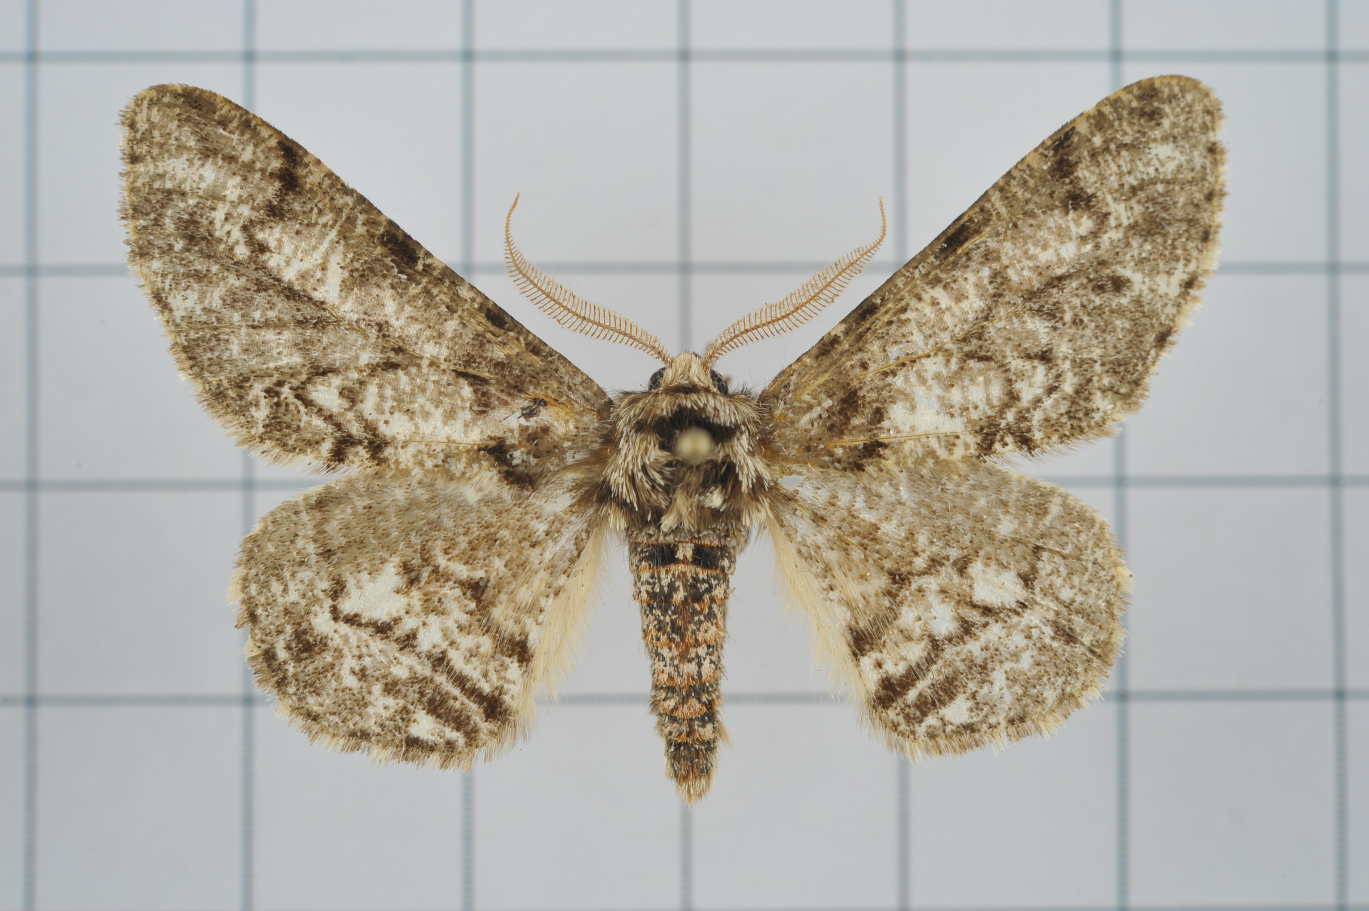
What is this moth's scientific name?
Biston marginata
